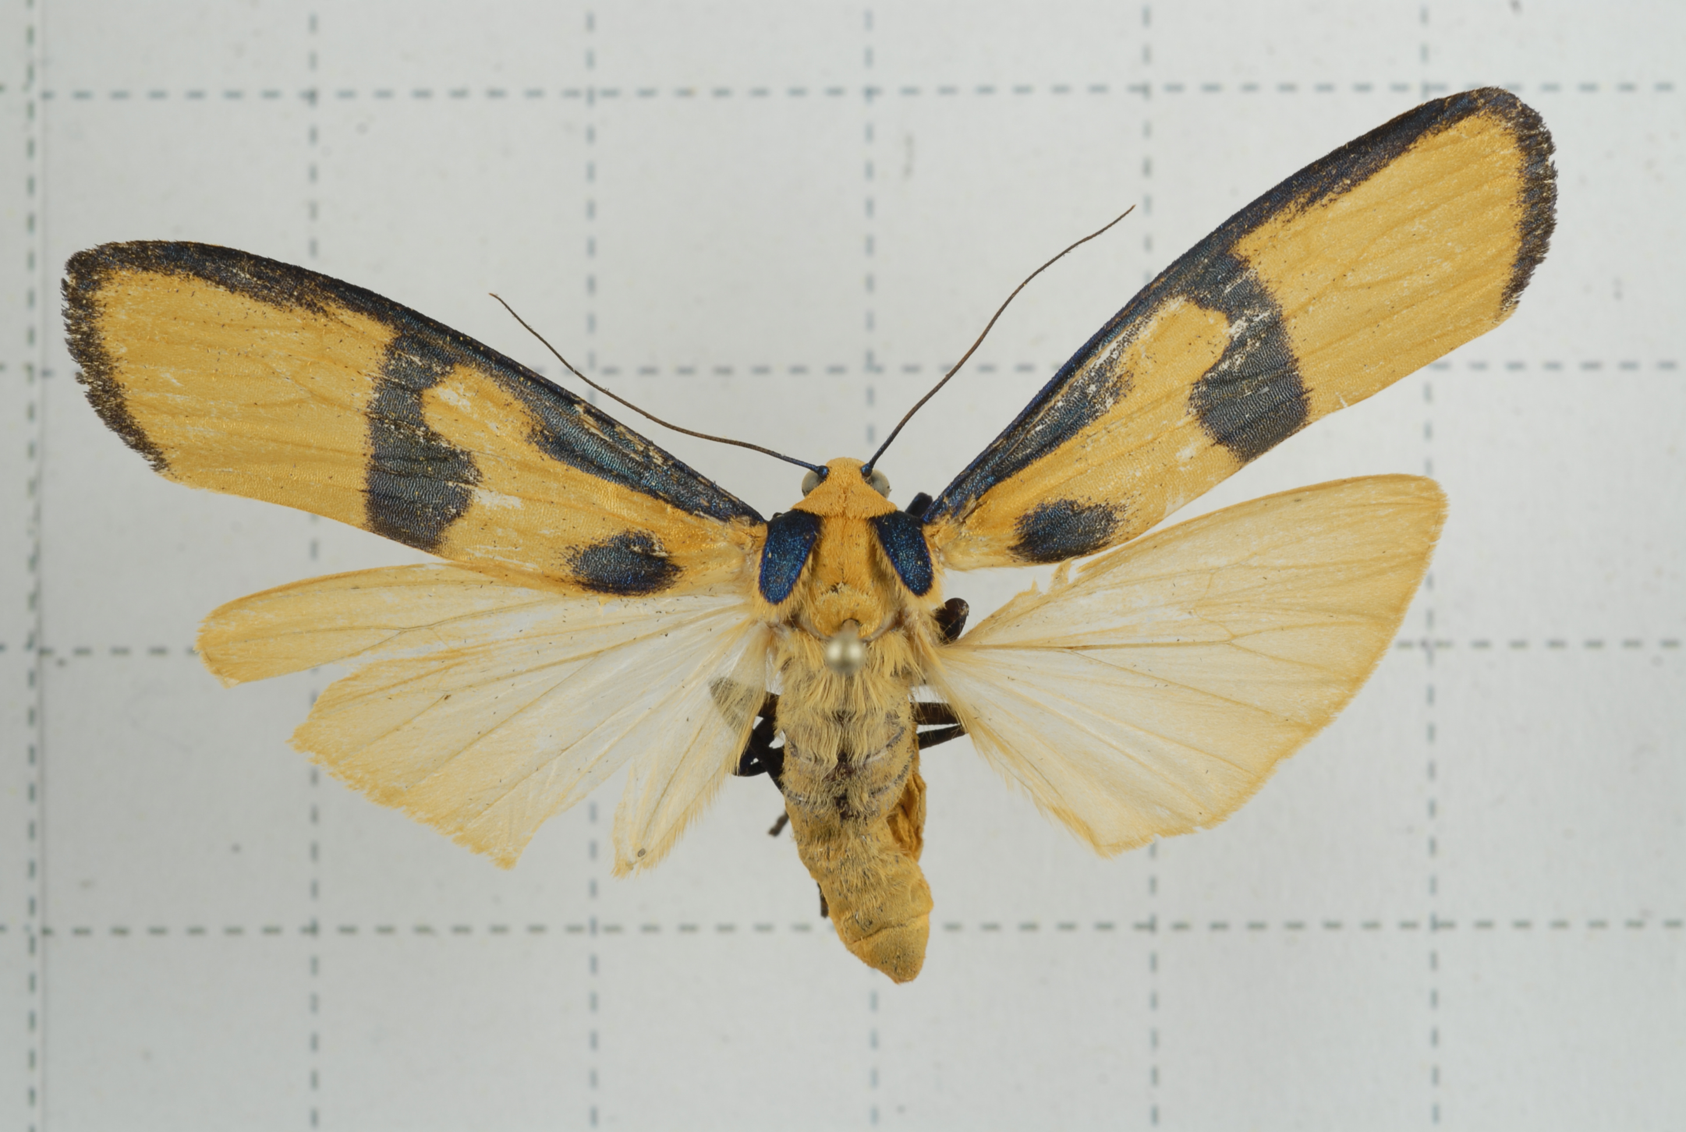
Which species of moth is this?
Chrysaeglia magnifica
